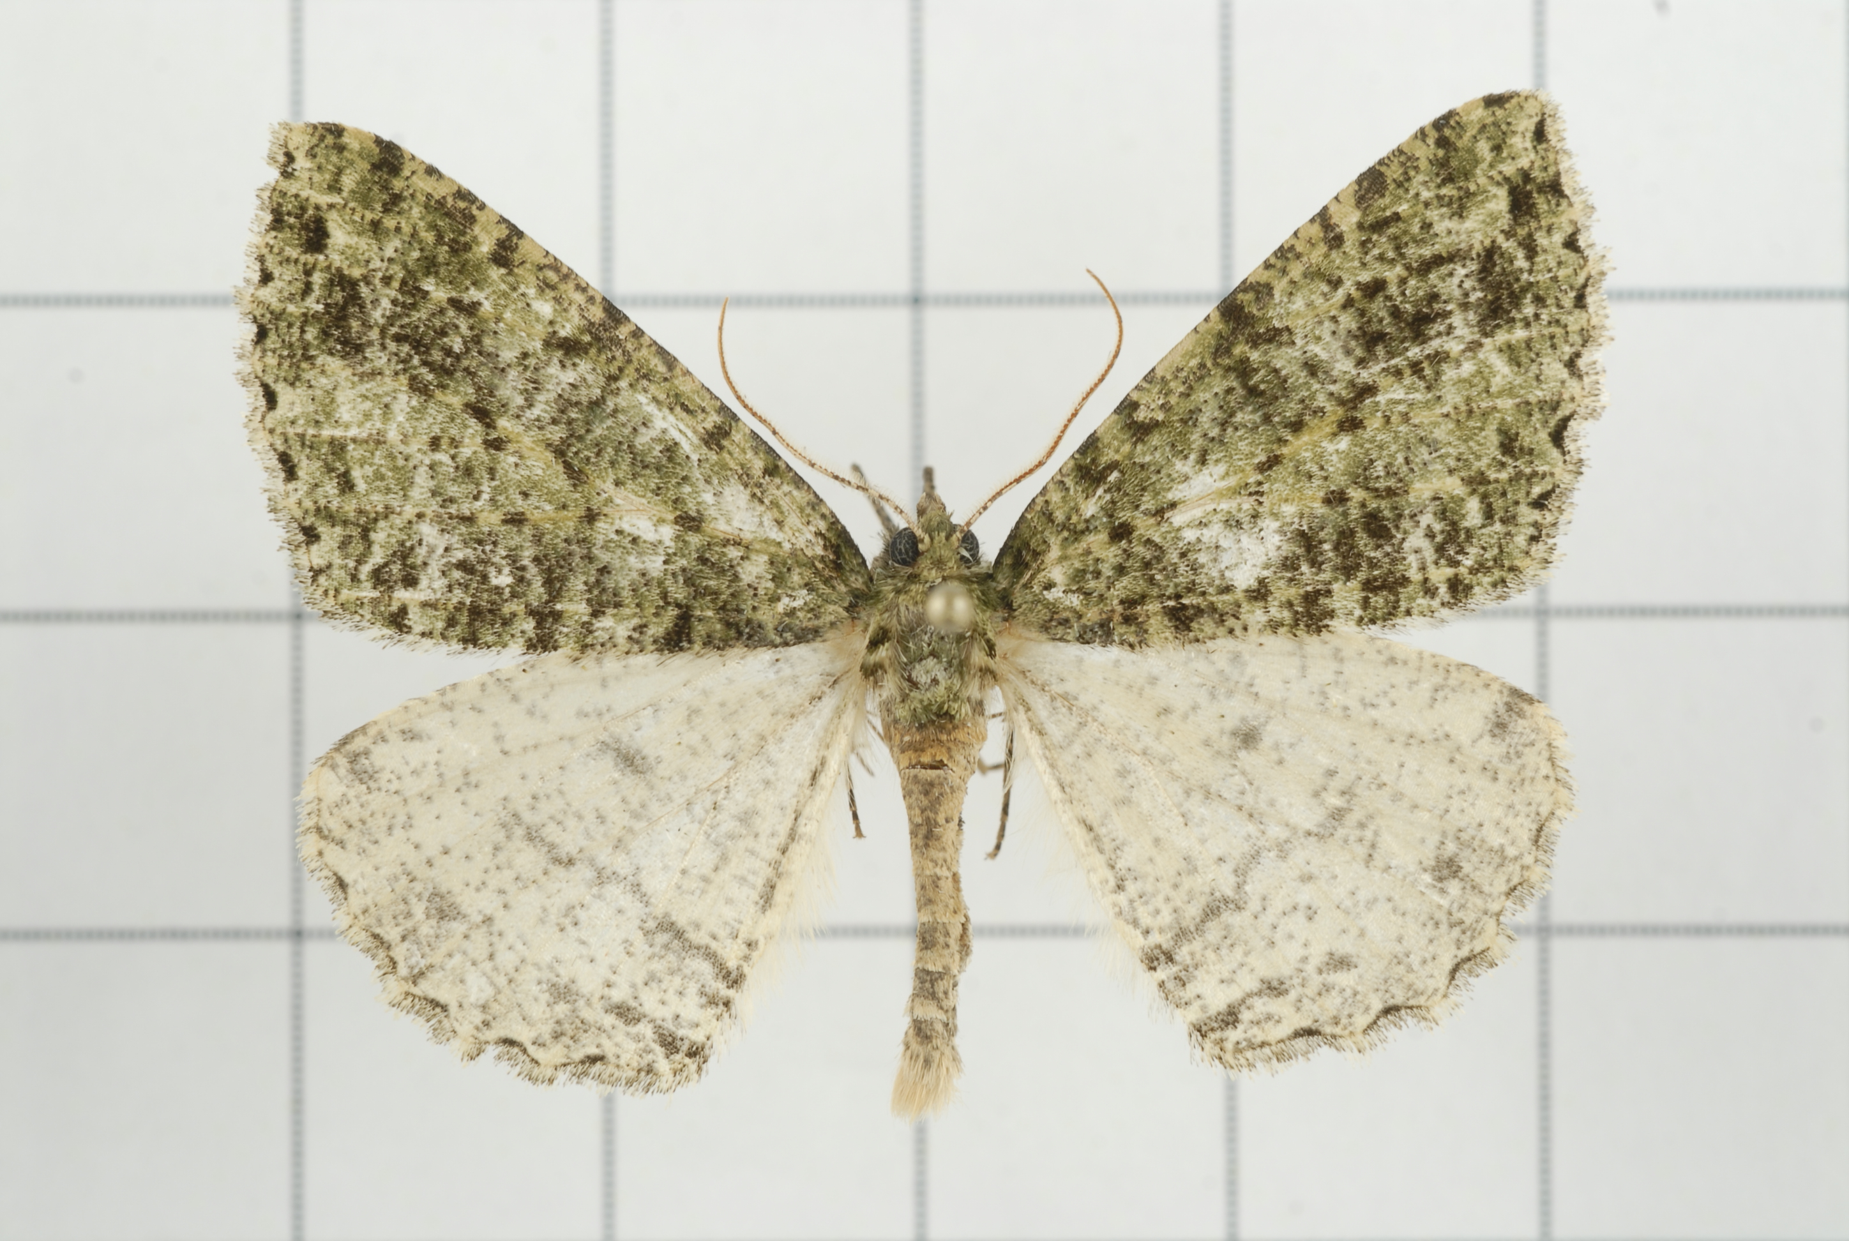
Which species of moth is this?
Arichanna vernalis
